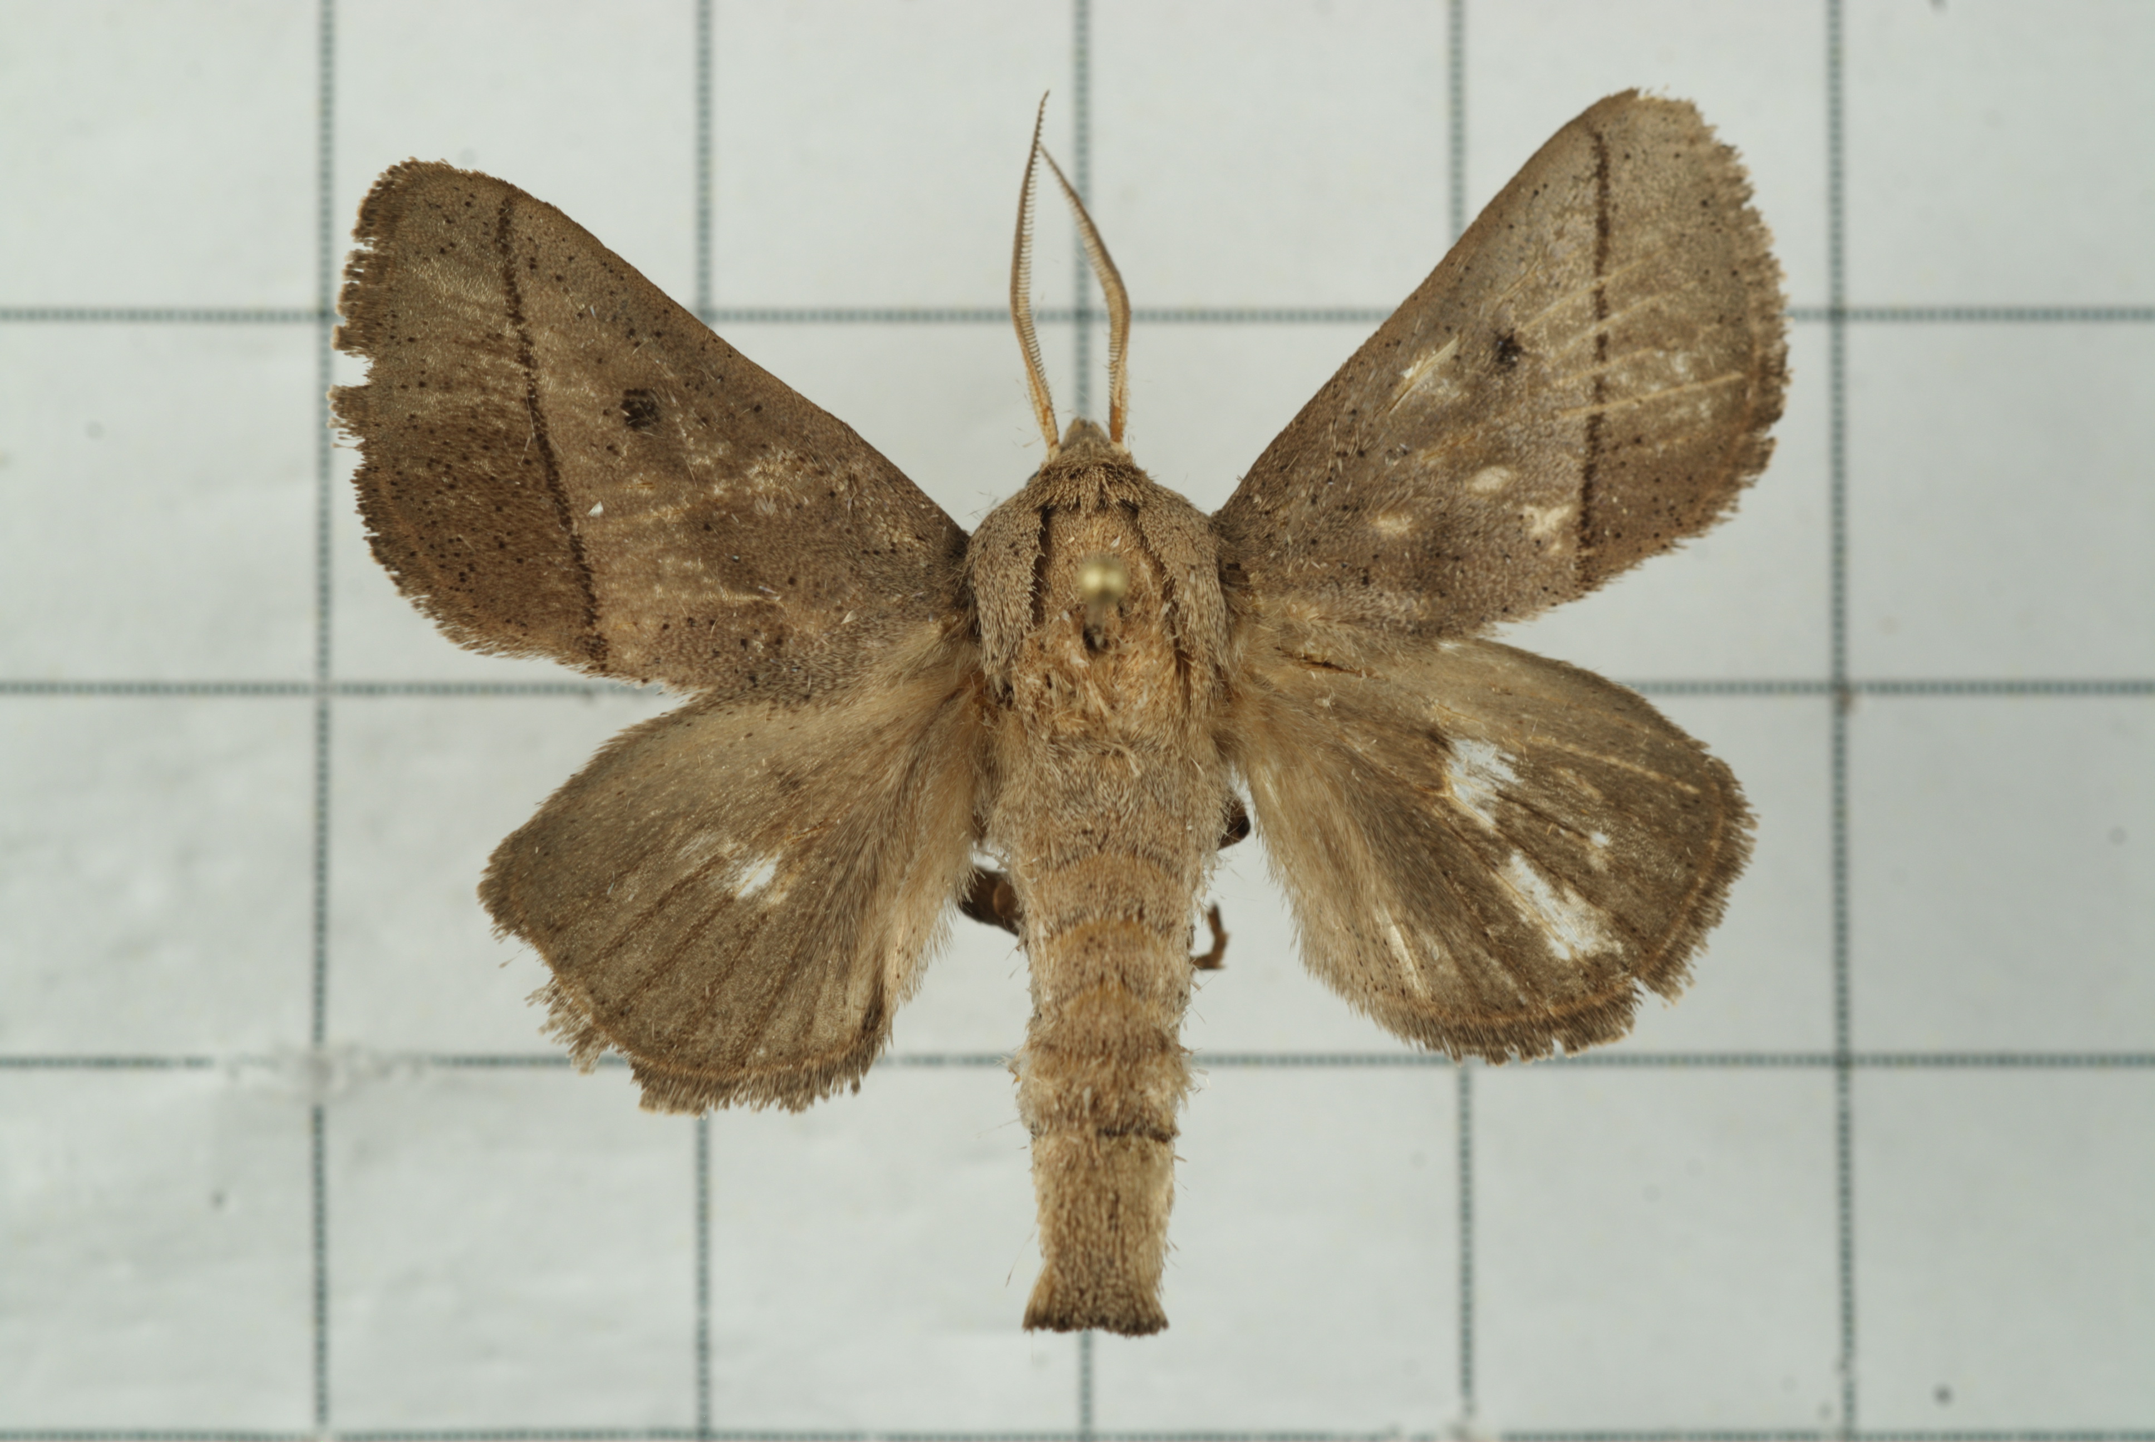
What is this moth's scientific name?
Thosea sinensis
